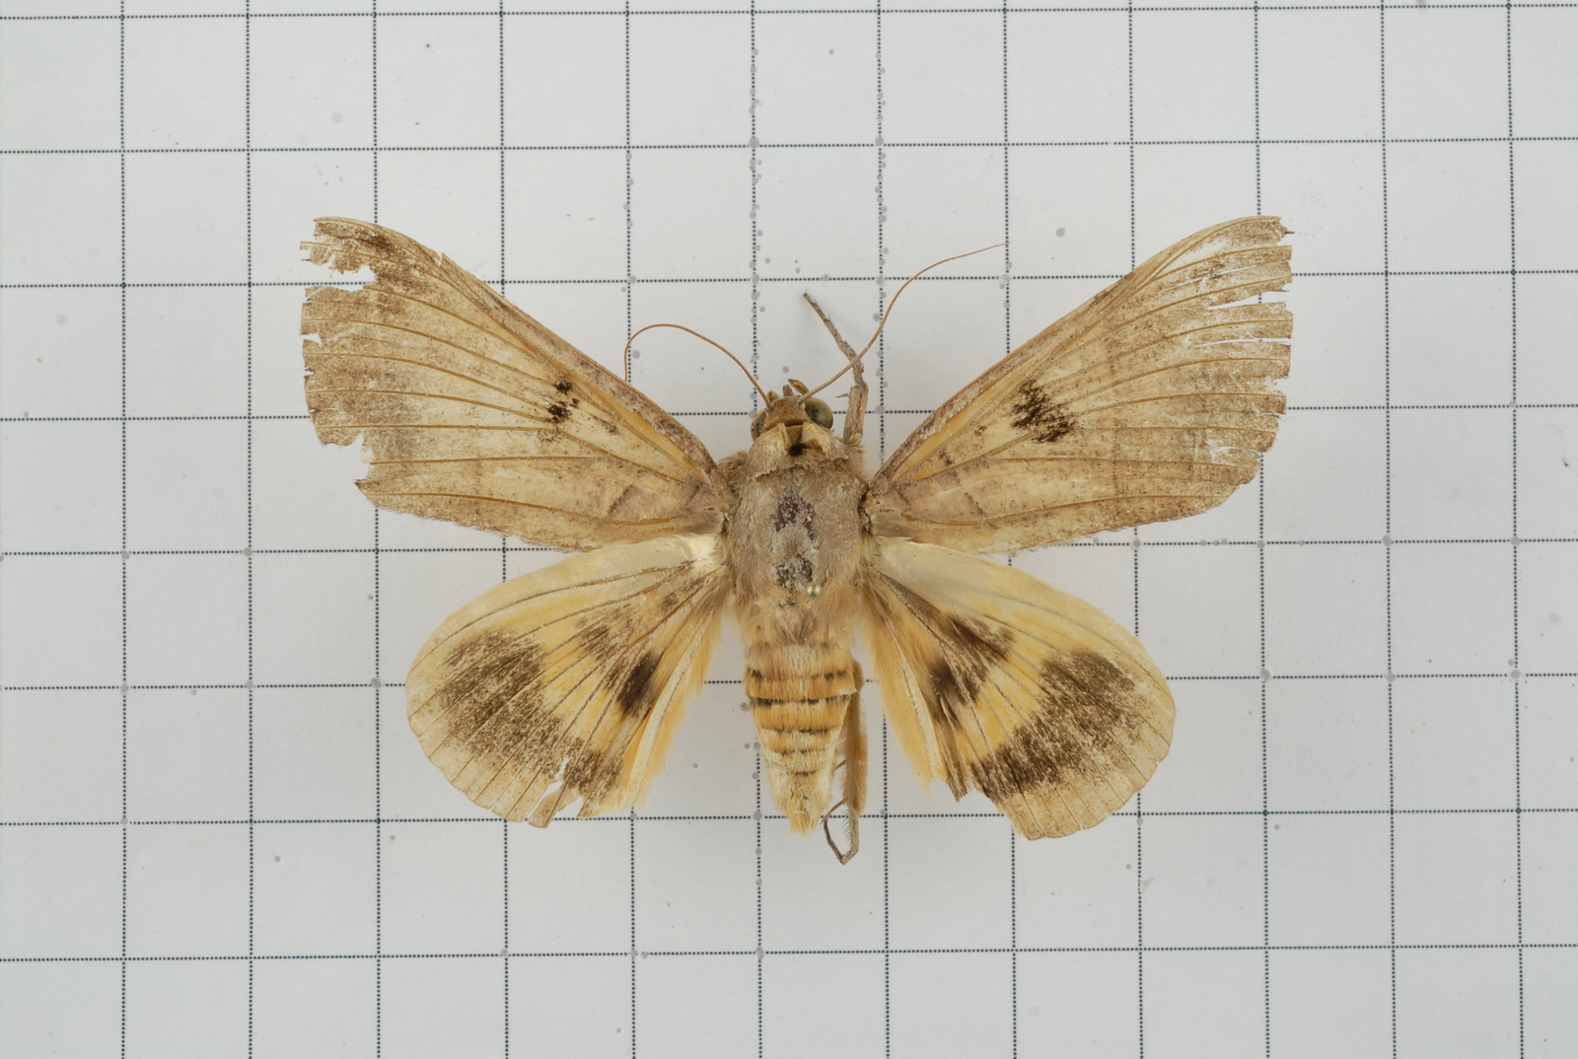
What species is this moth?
Thyas coronata
